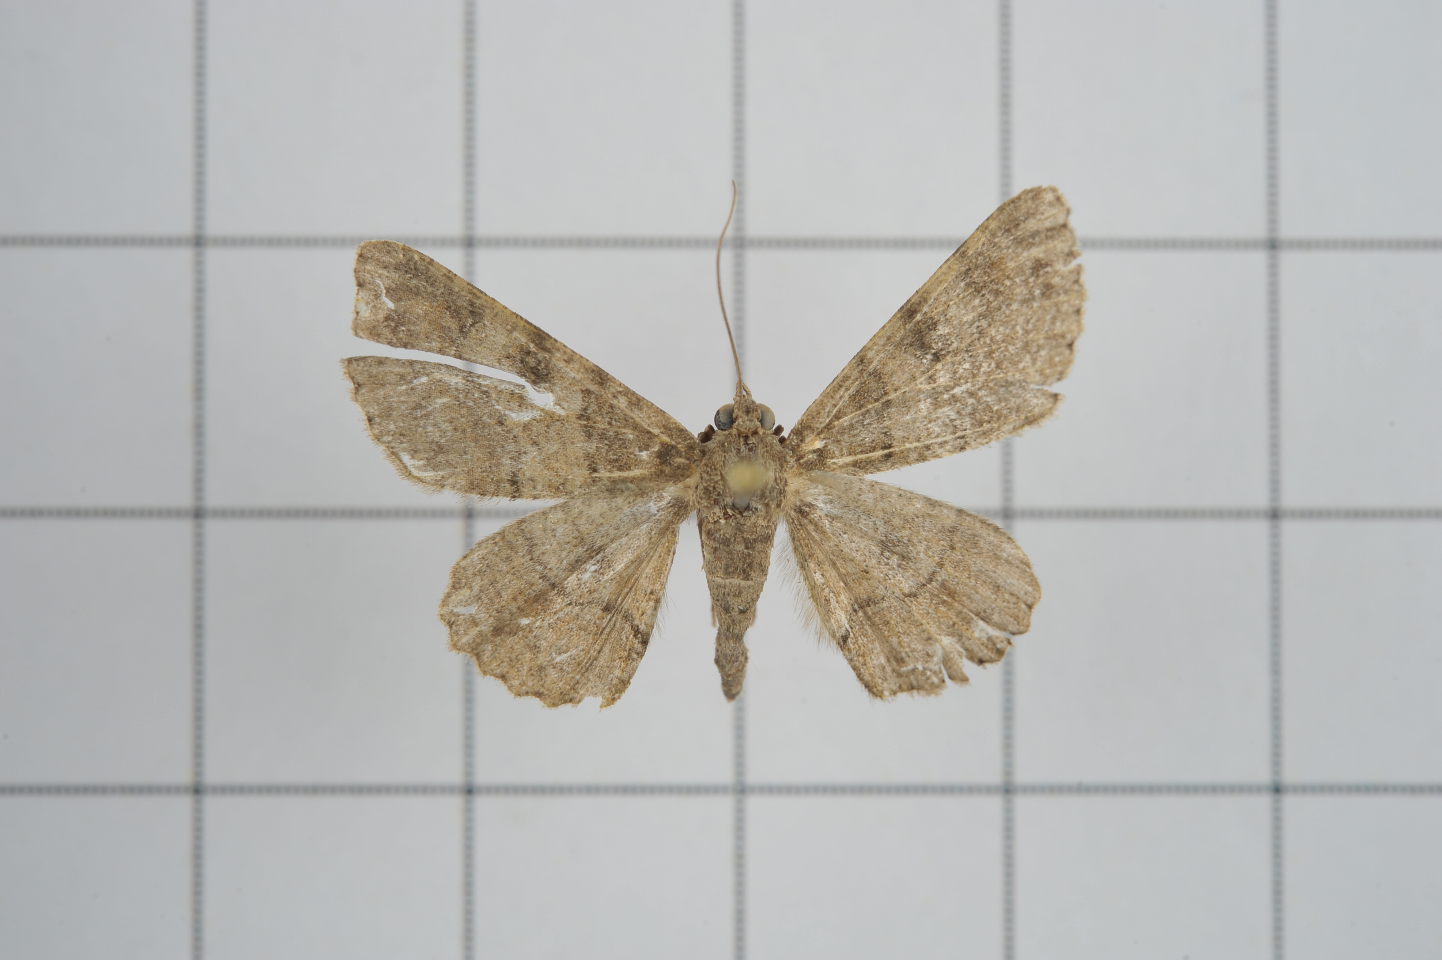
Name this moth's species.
Cleora alienaria
